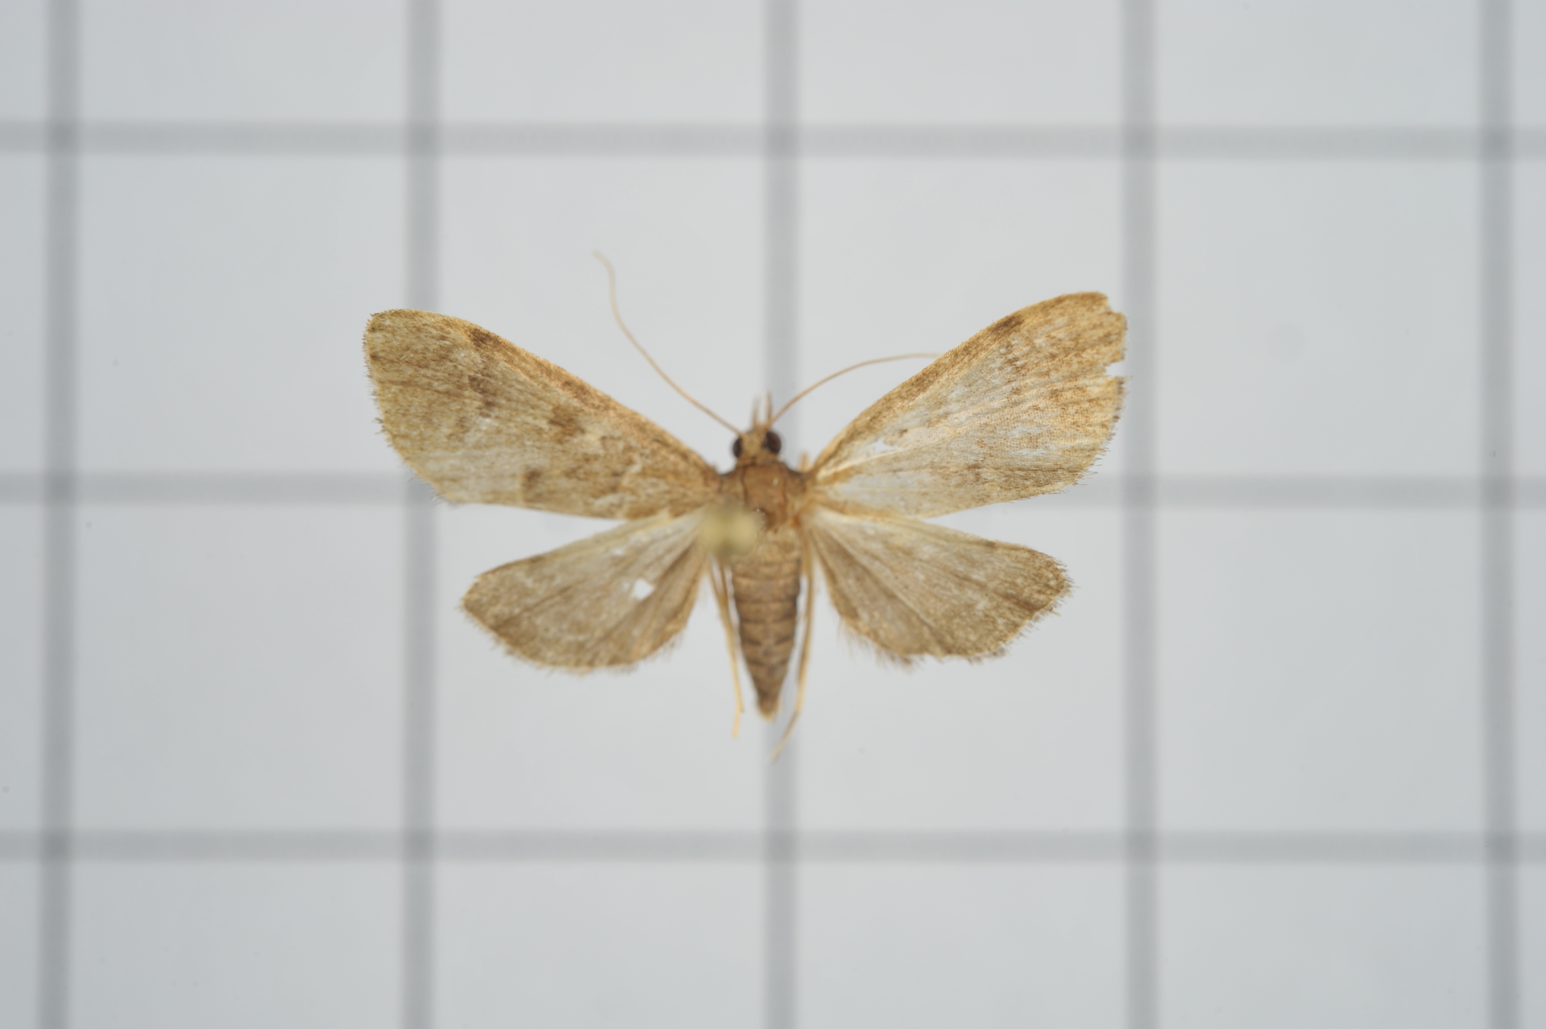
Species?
Camptomastix hisbonalis
